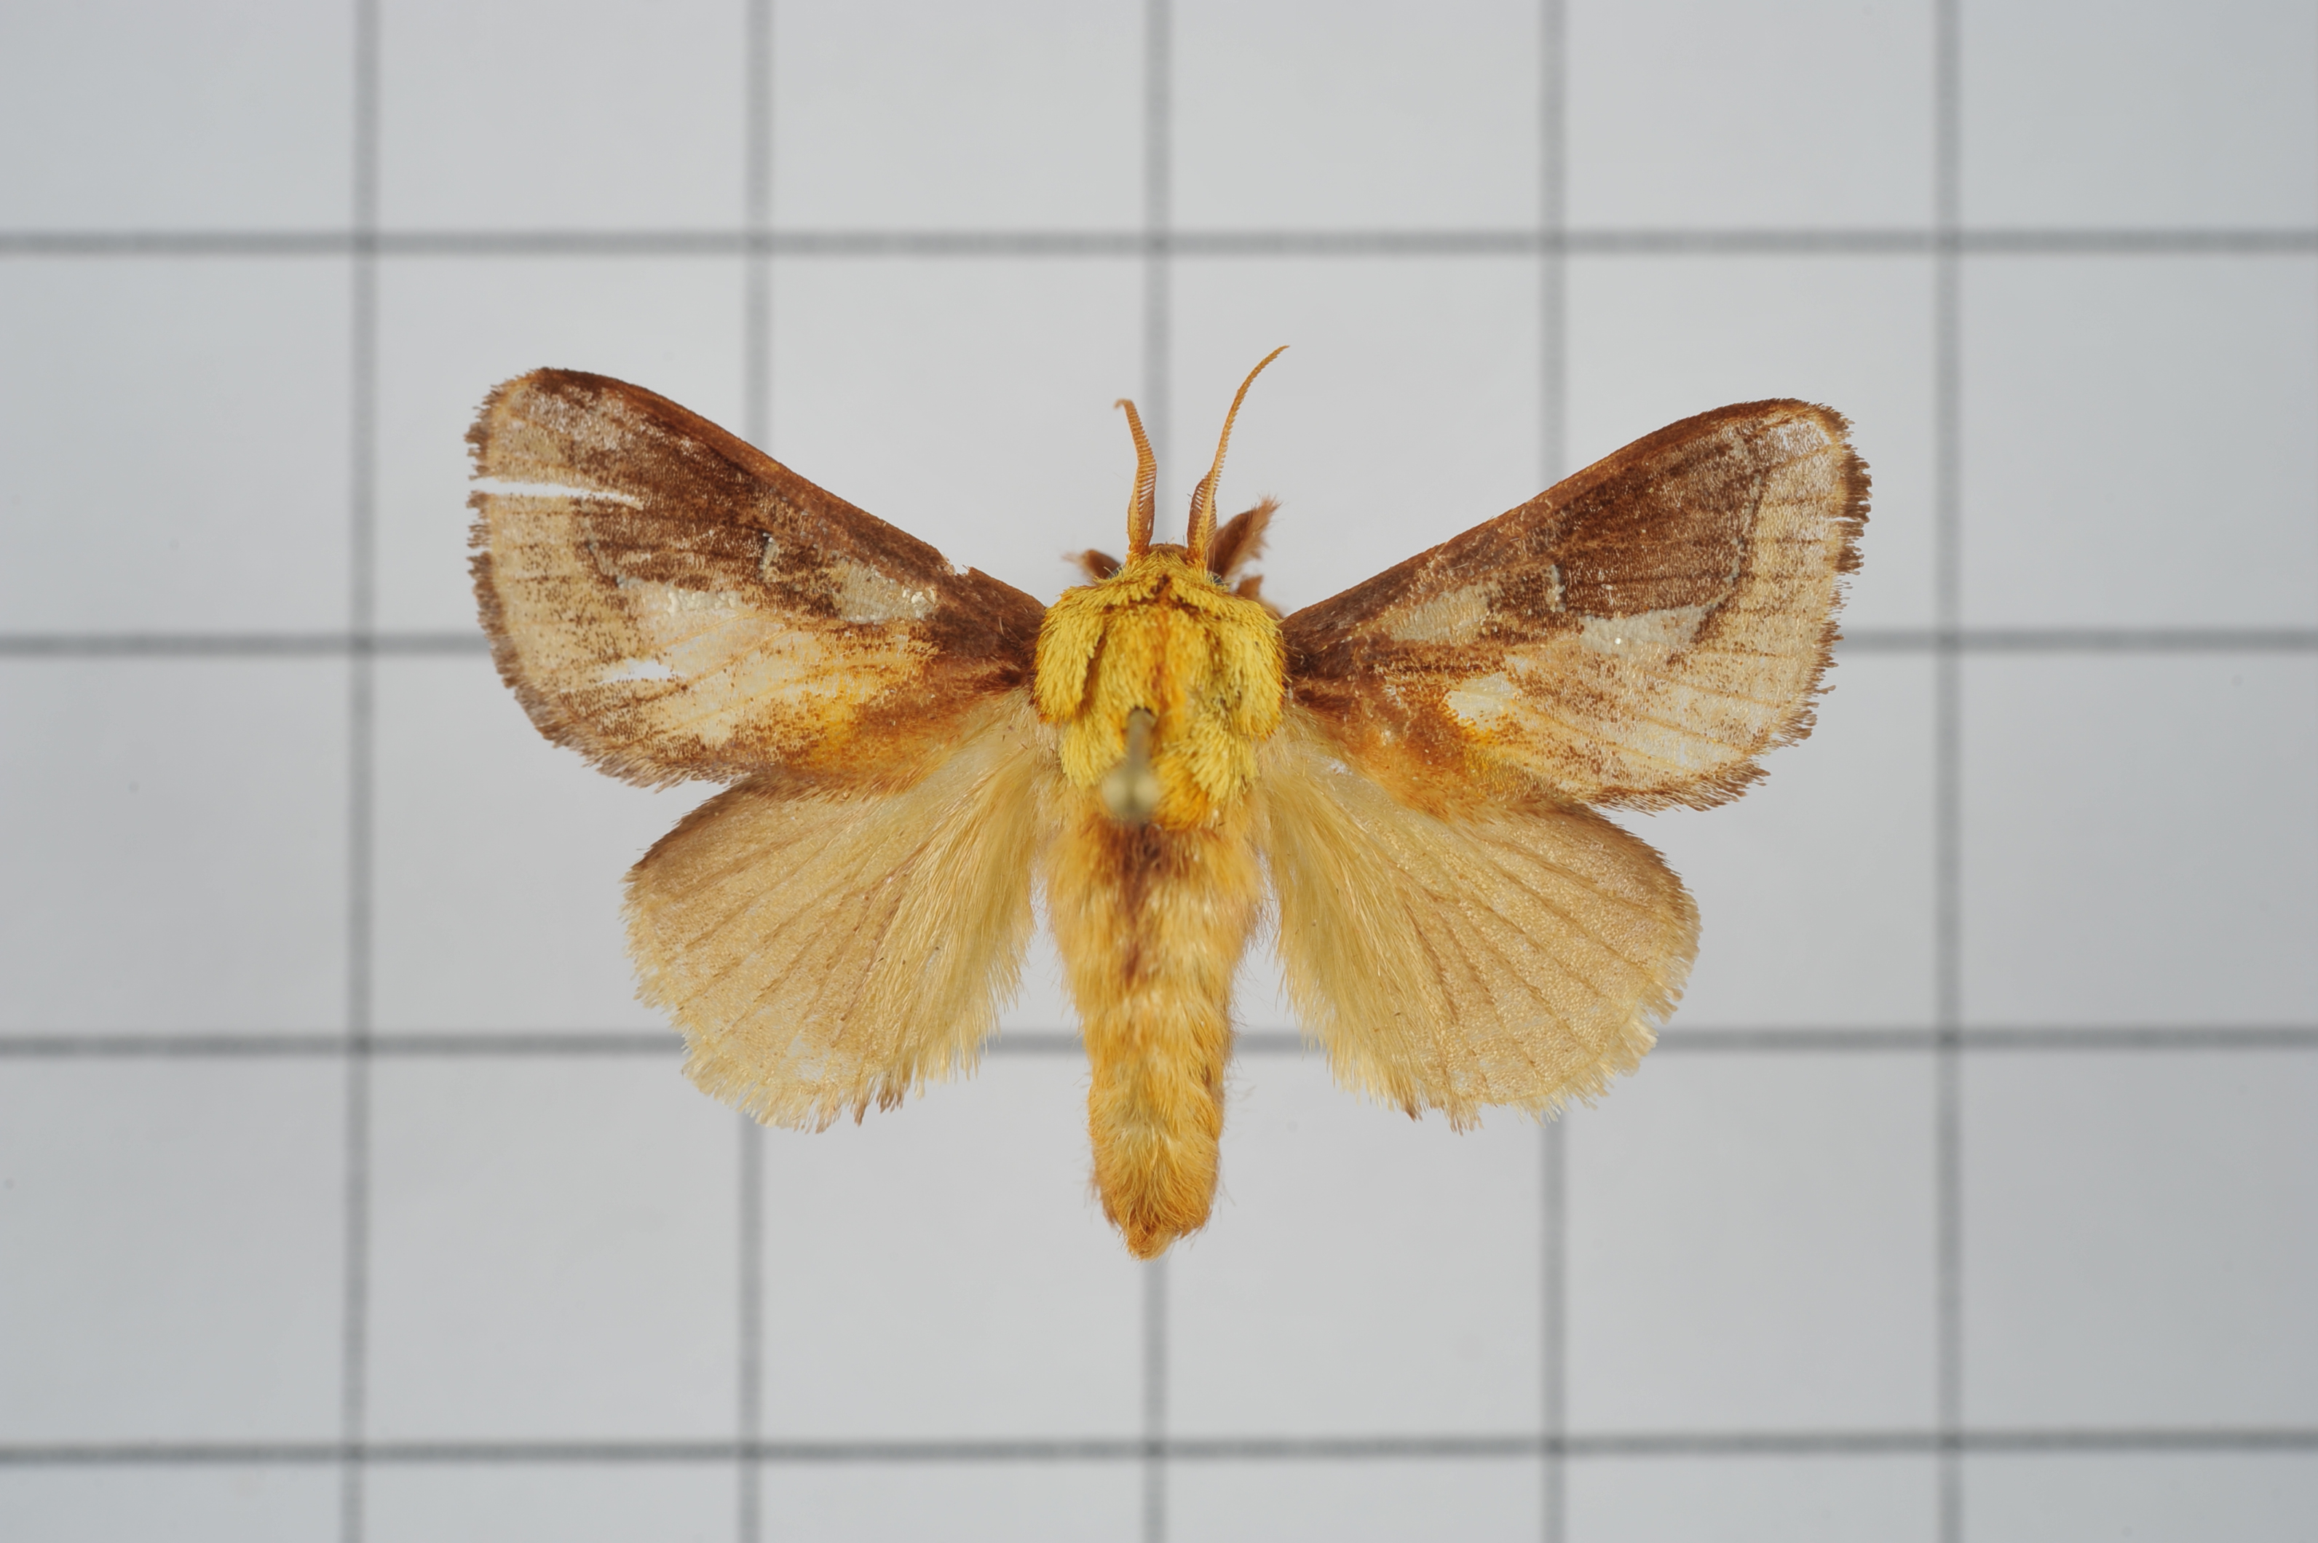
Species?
Miresa fulgida
